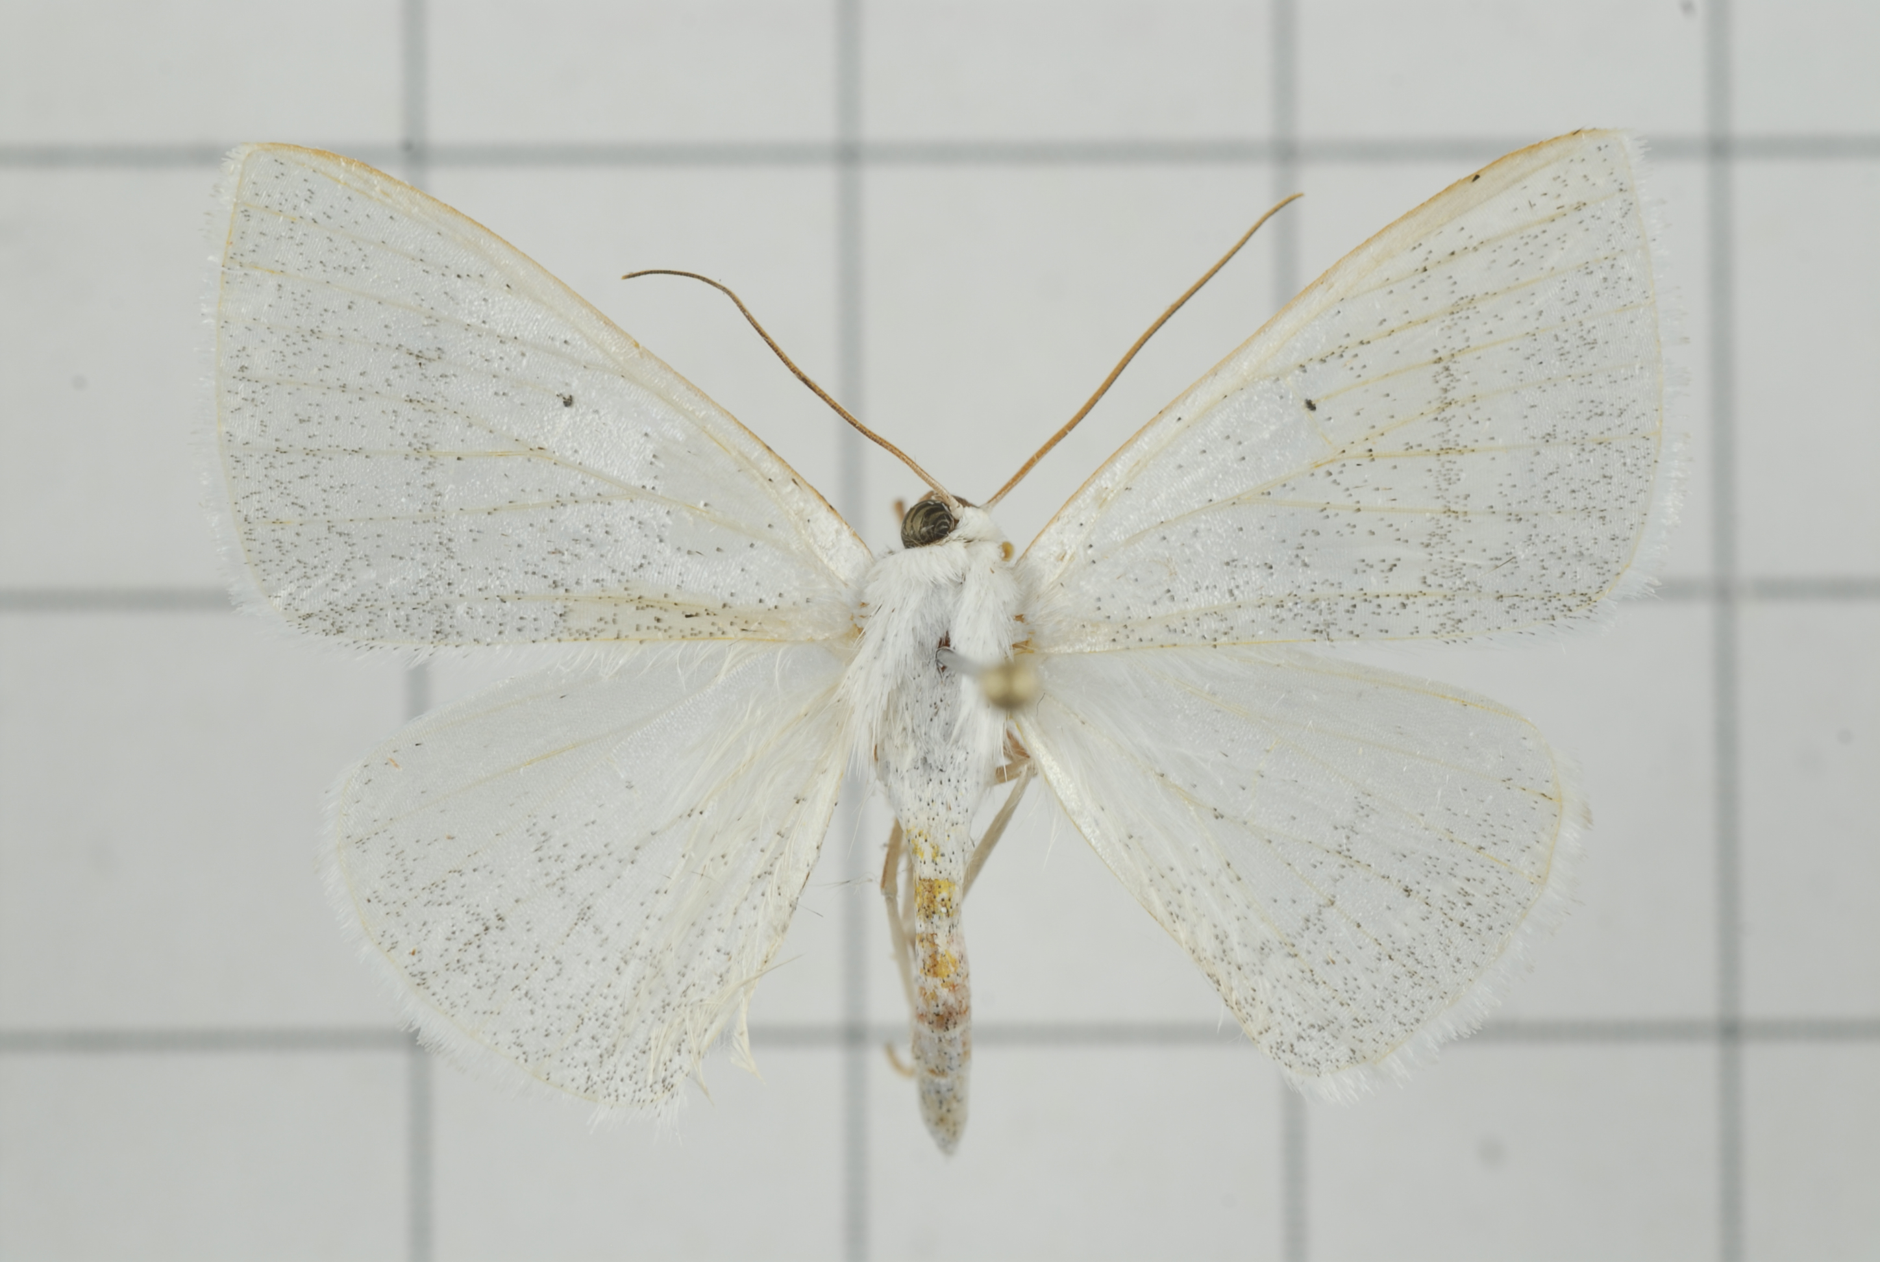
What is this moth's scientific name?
Lomographa anoxys
